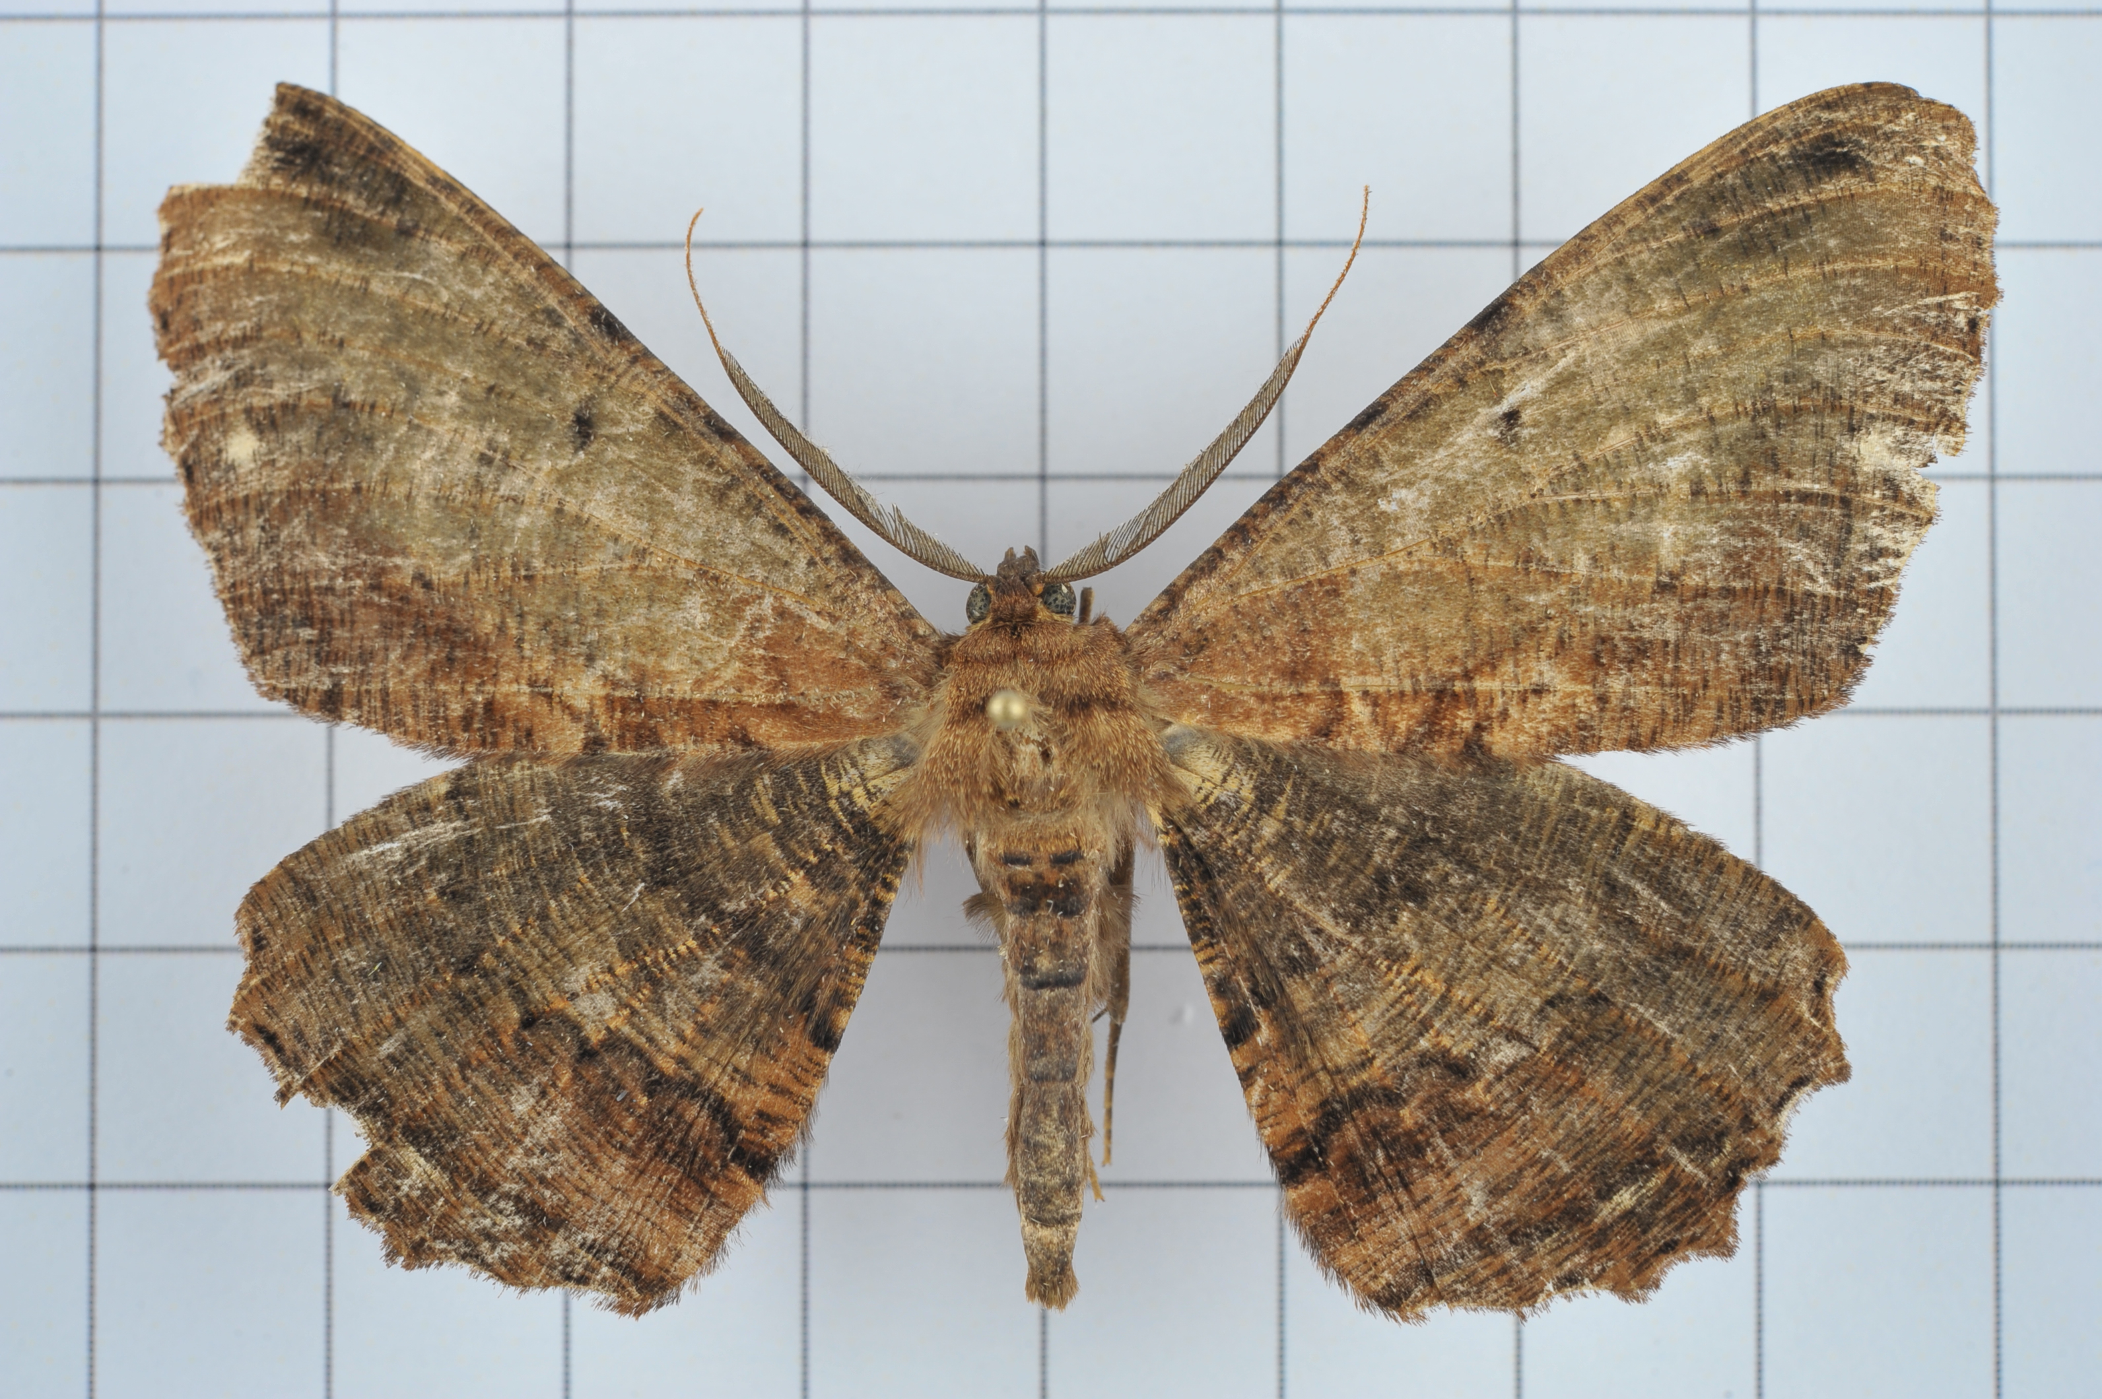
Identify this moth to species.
Chorodna creataria
